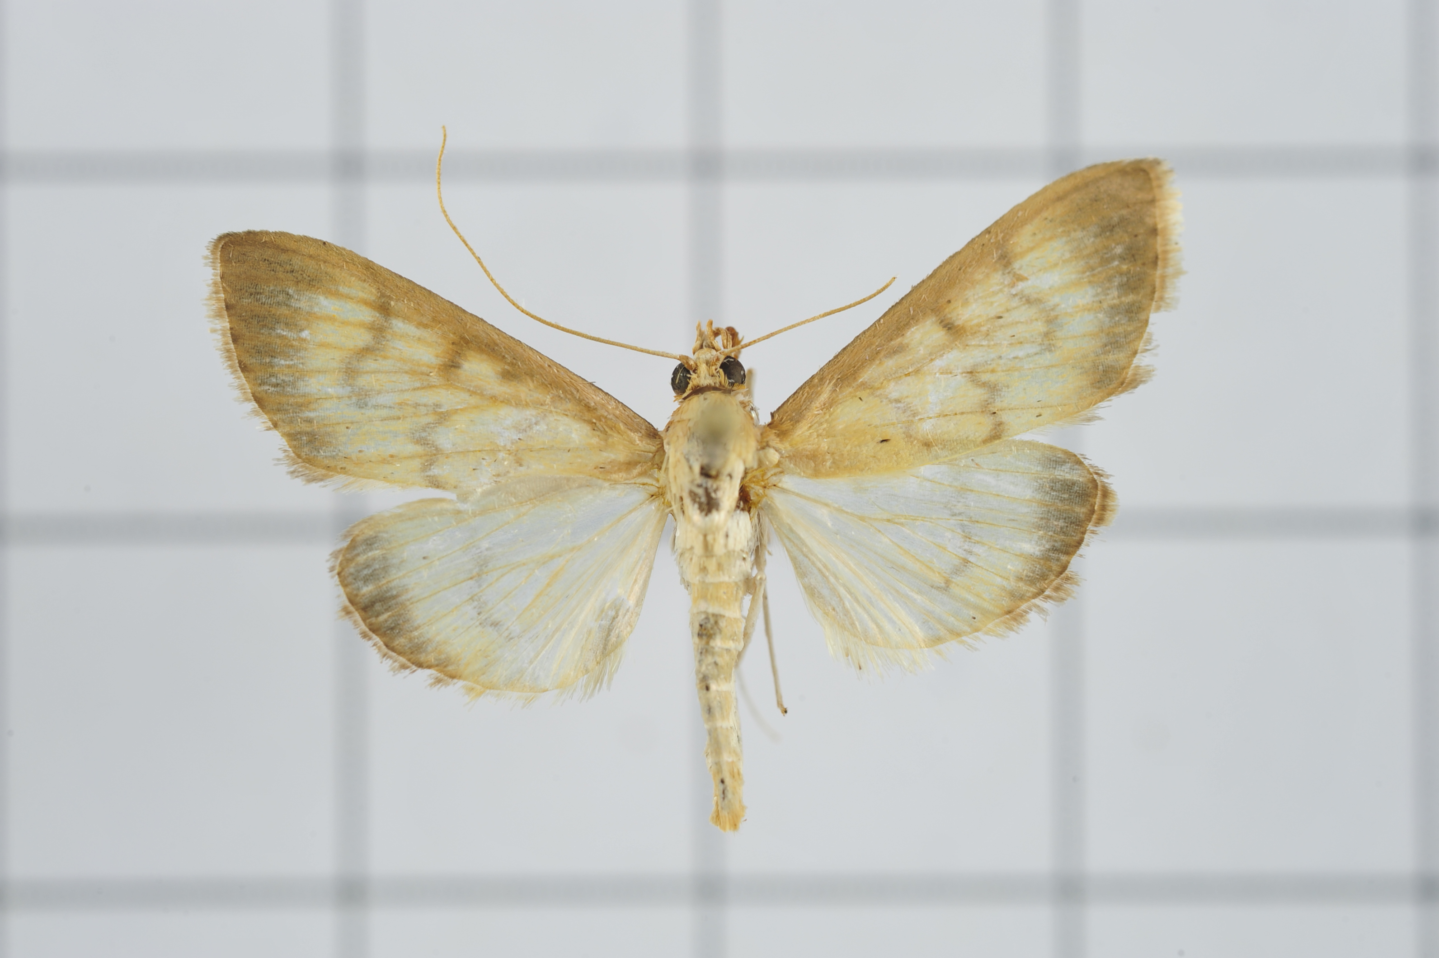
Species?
Crypsiptya coclesalis
